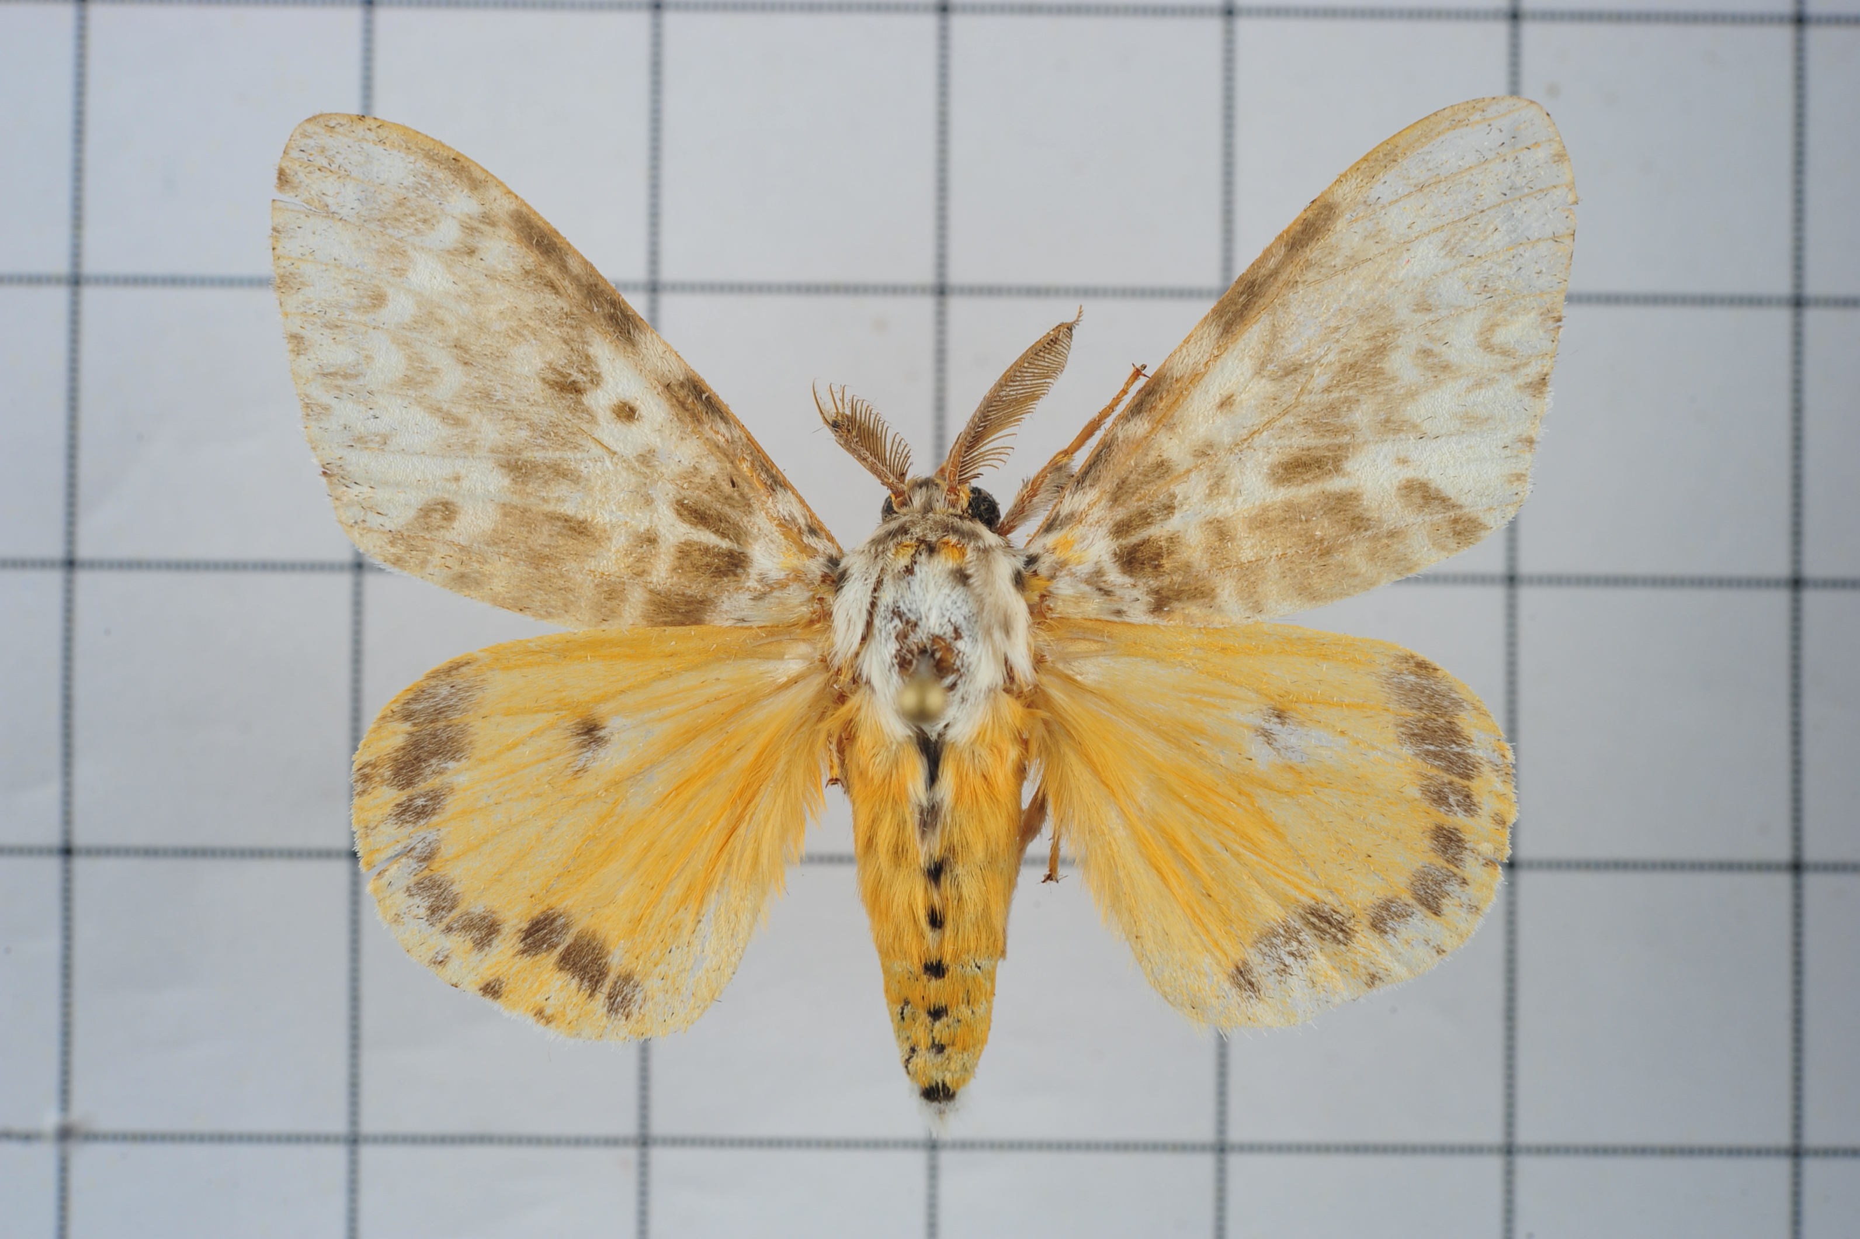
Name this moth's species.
Lymantria mathura subpallida
